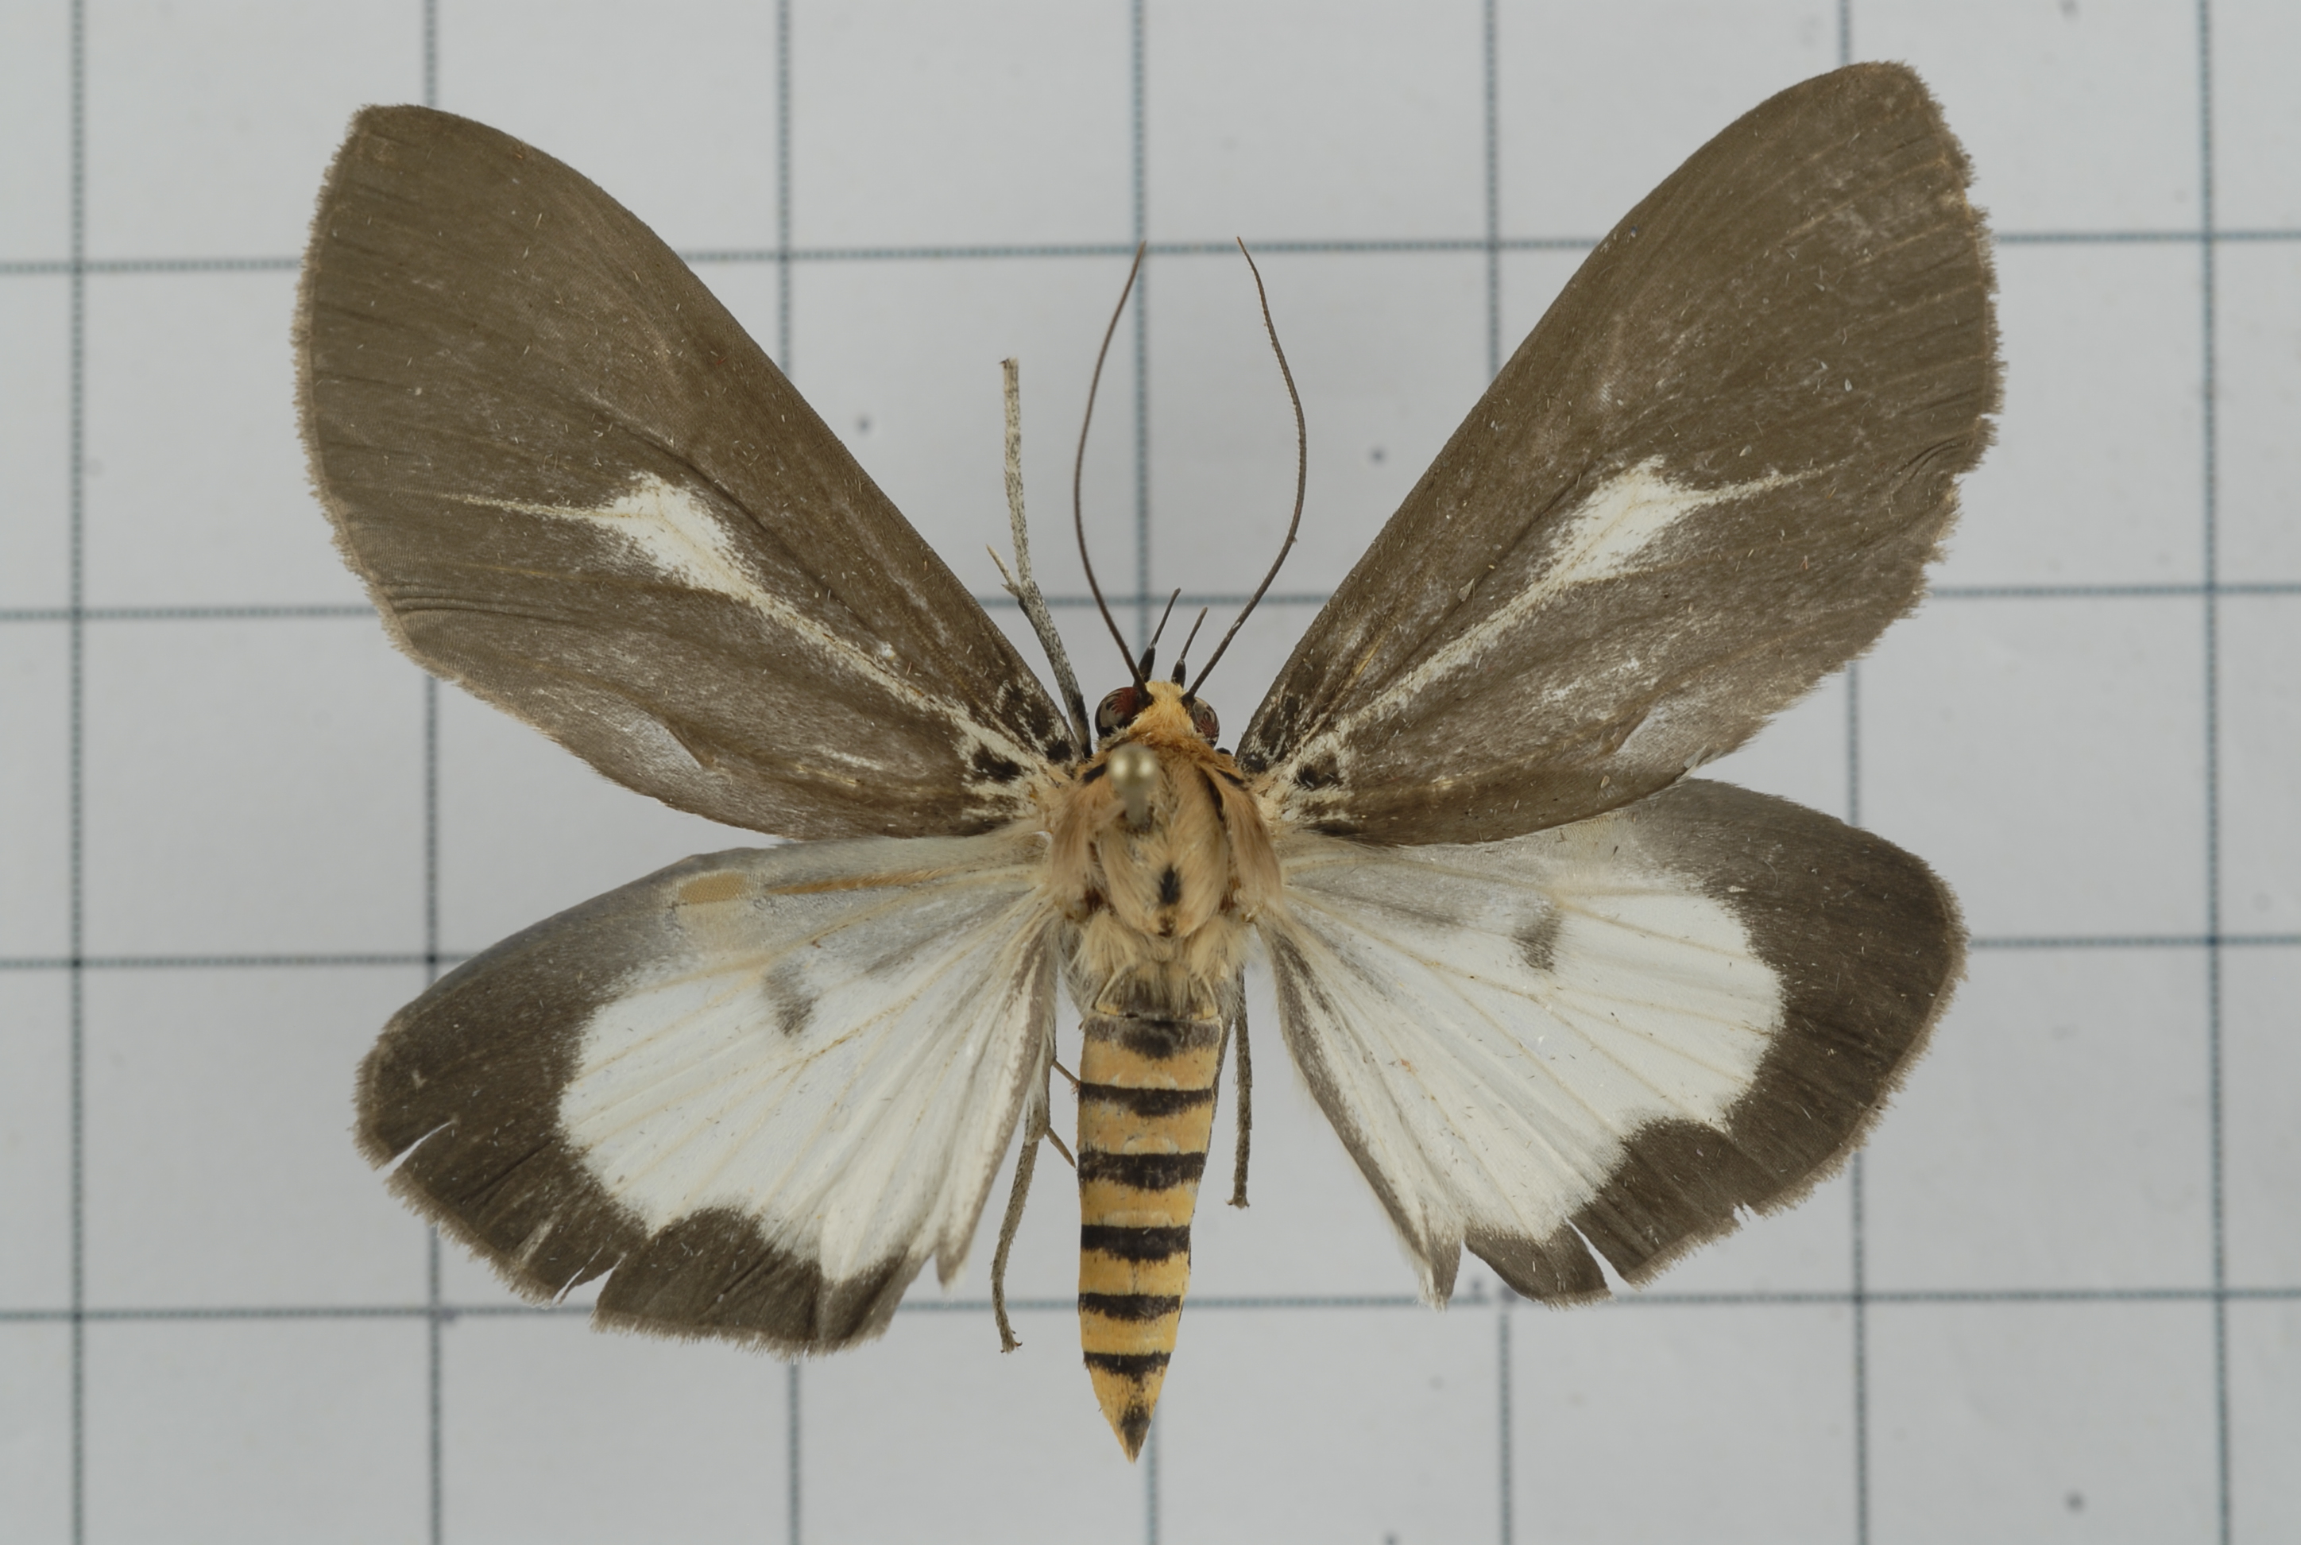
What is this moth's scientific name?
Asota heliconia zebrina
